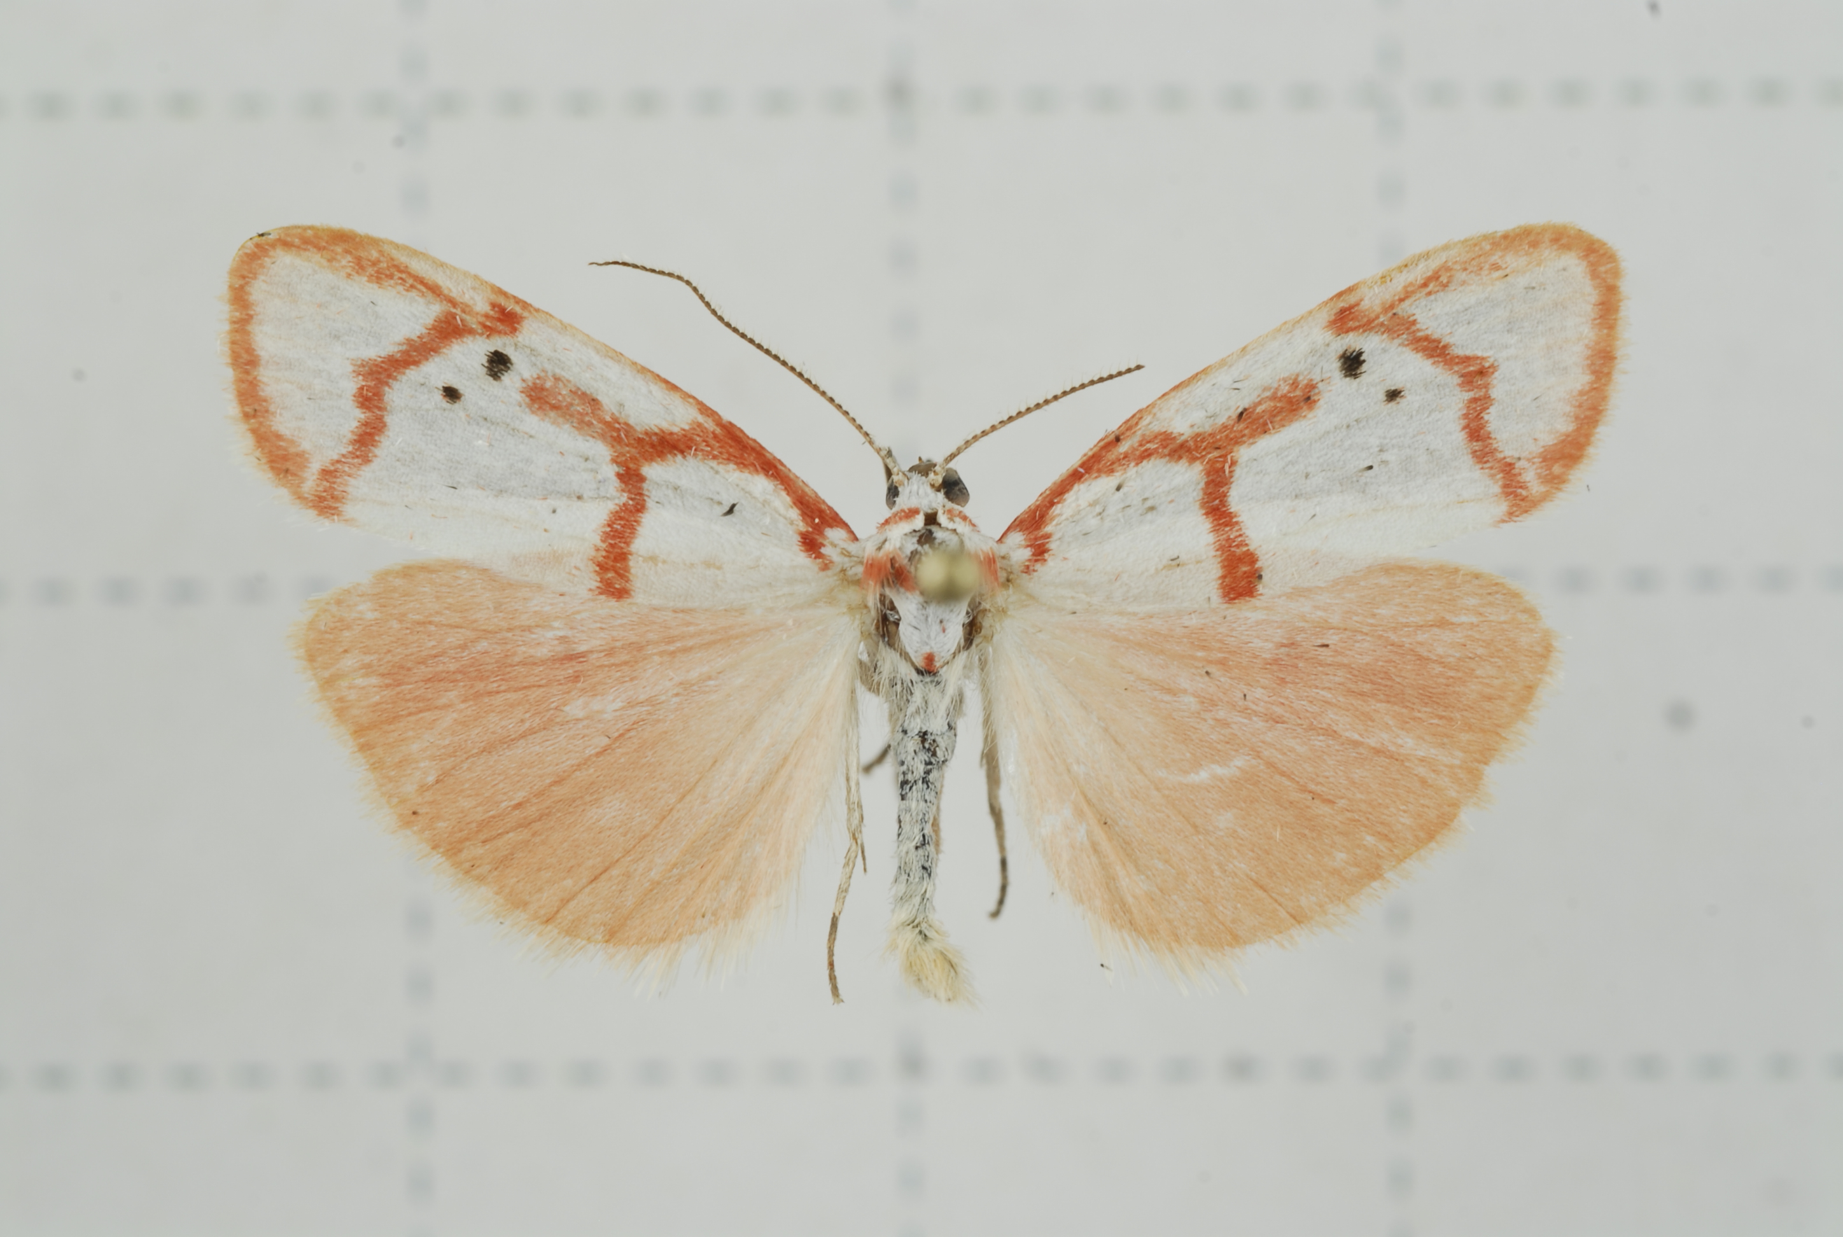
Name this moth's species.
Cyana sanguinea
